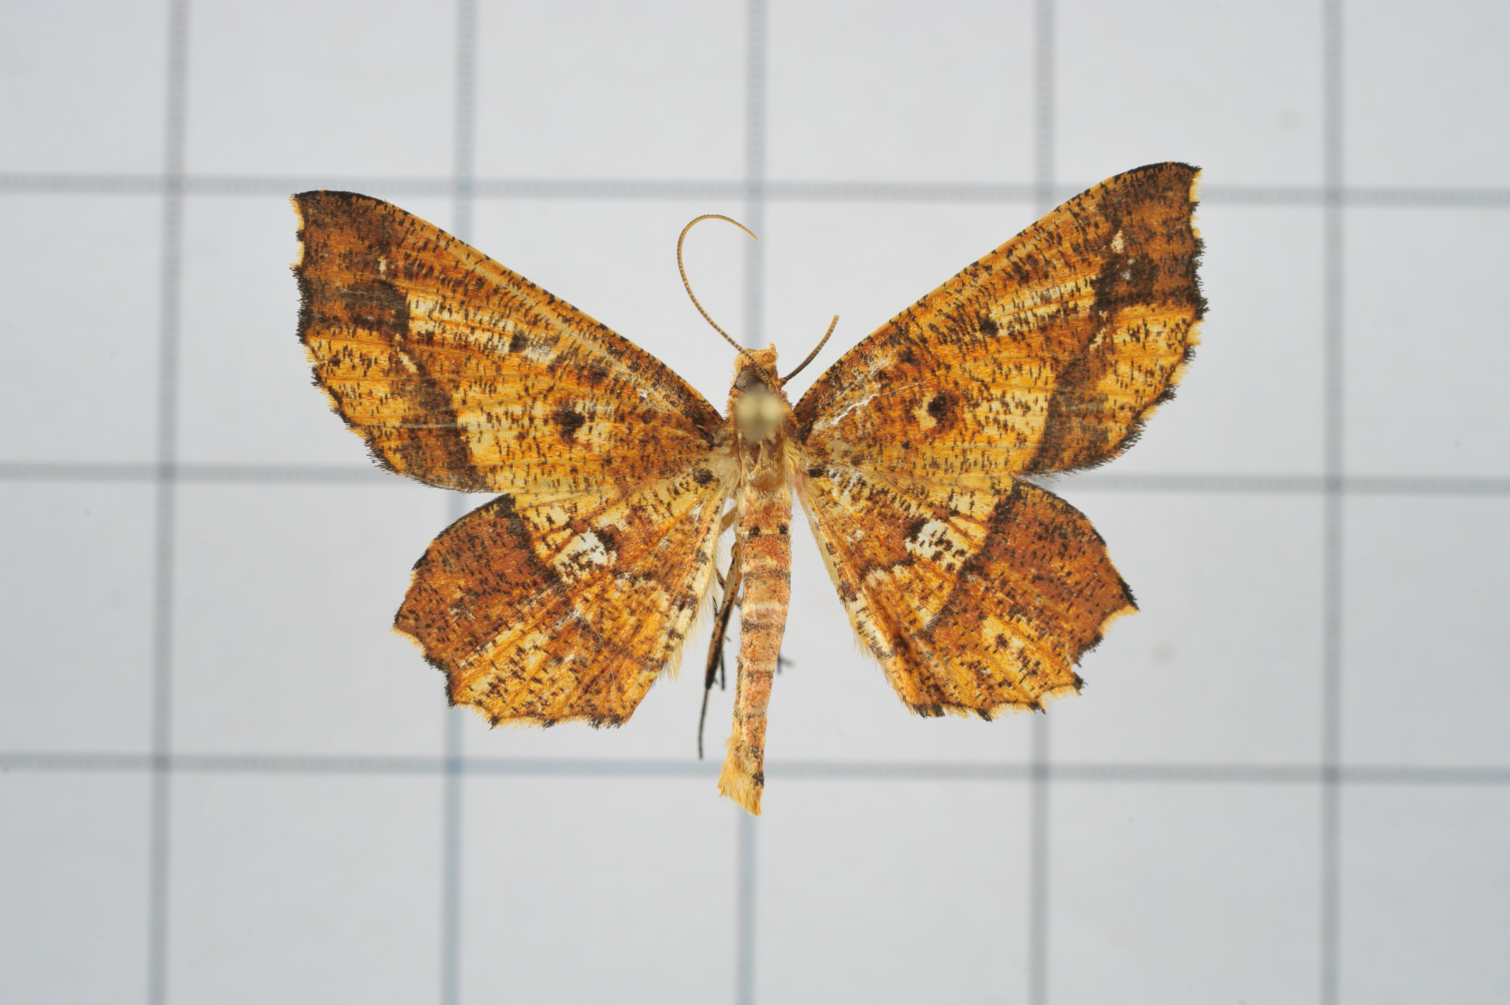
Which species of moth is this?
Entomopteryx combusta combusta
